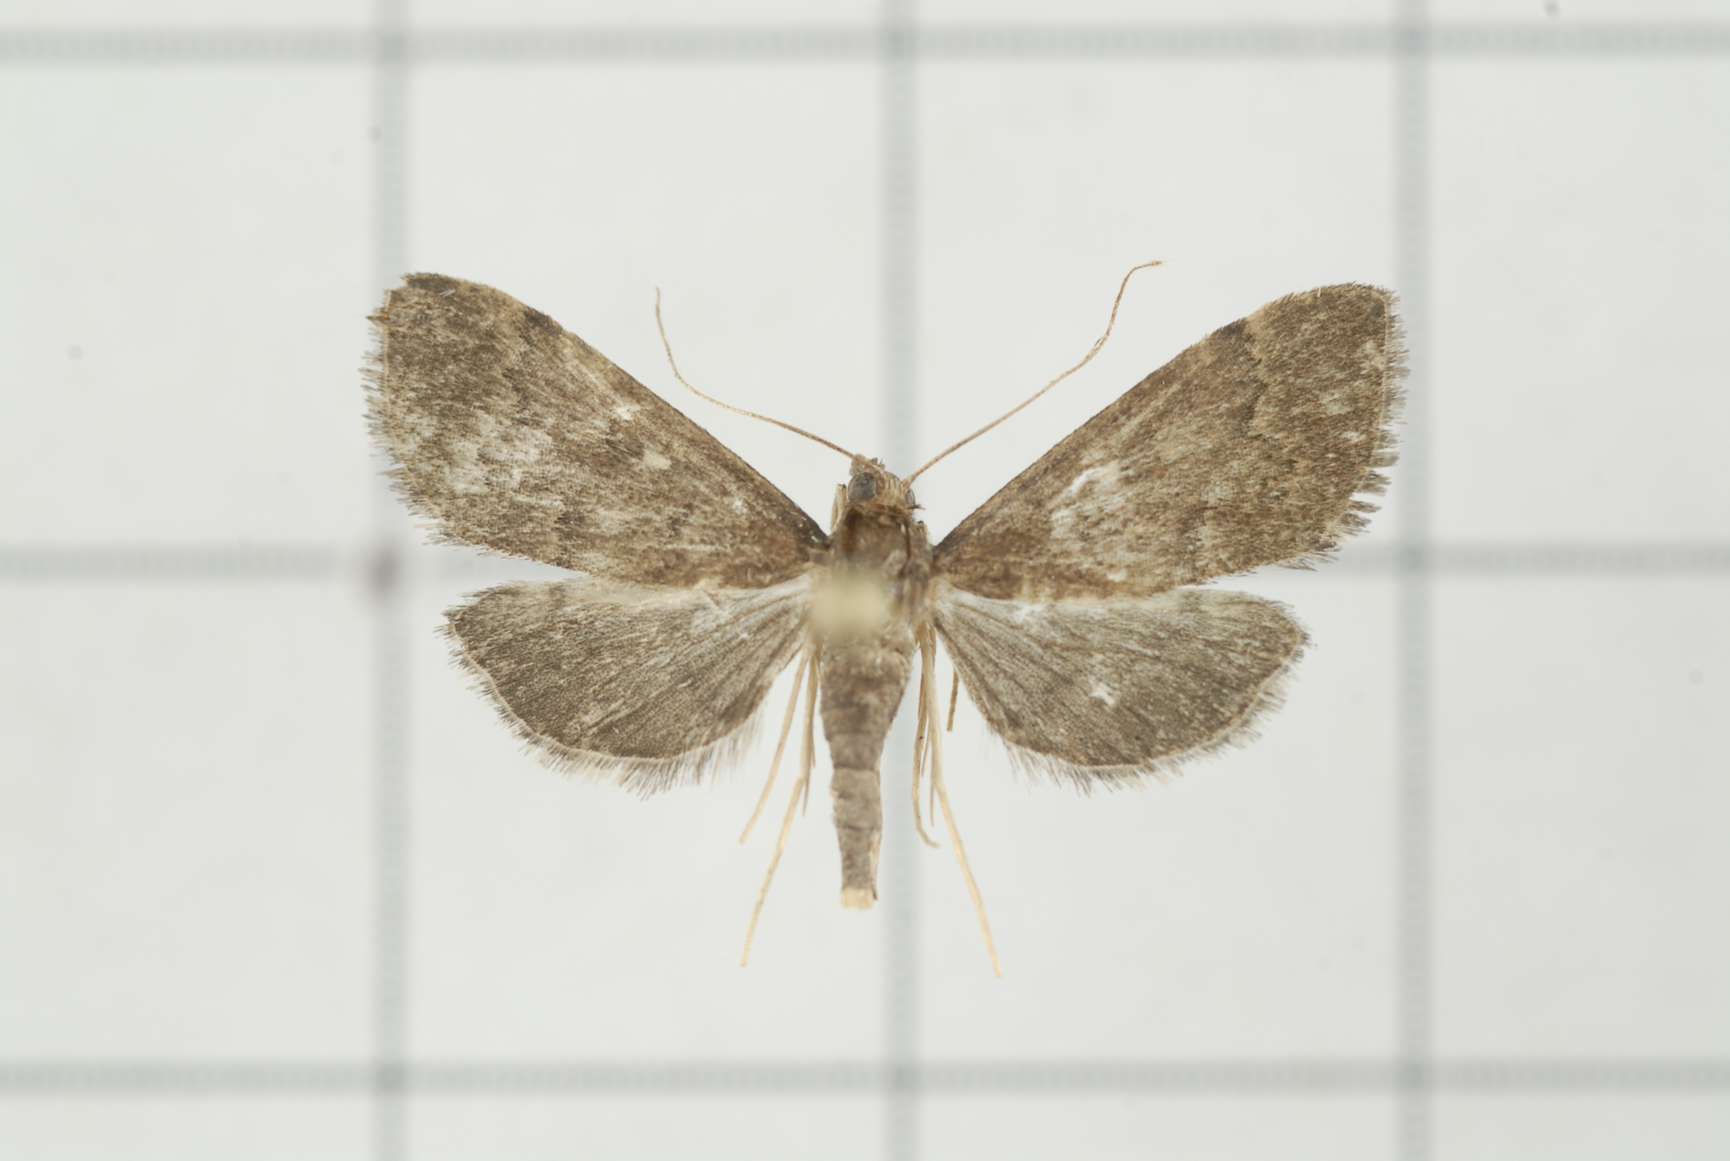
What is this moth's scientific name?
Camptomastix hisbonalis
